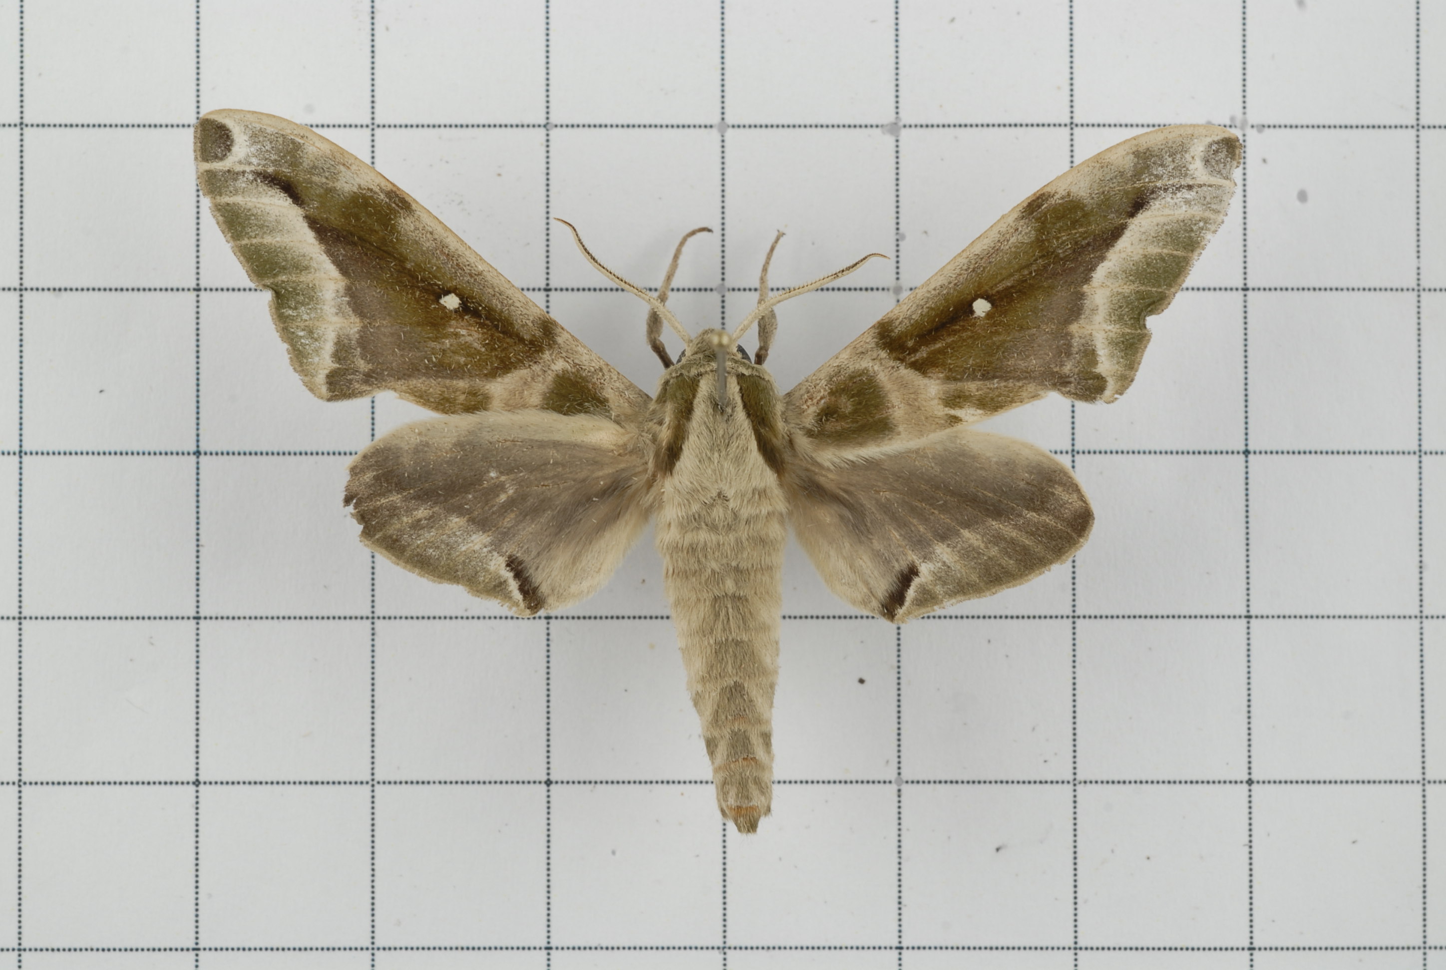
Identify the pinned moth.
Parum colligata
